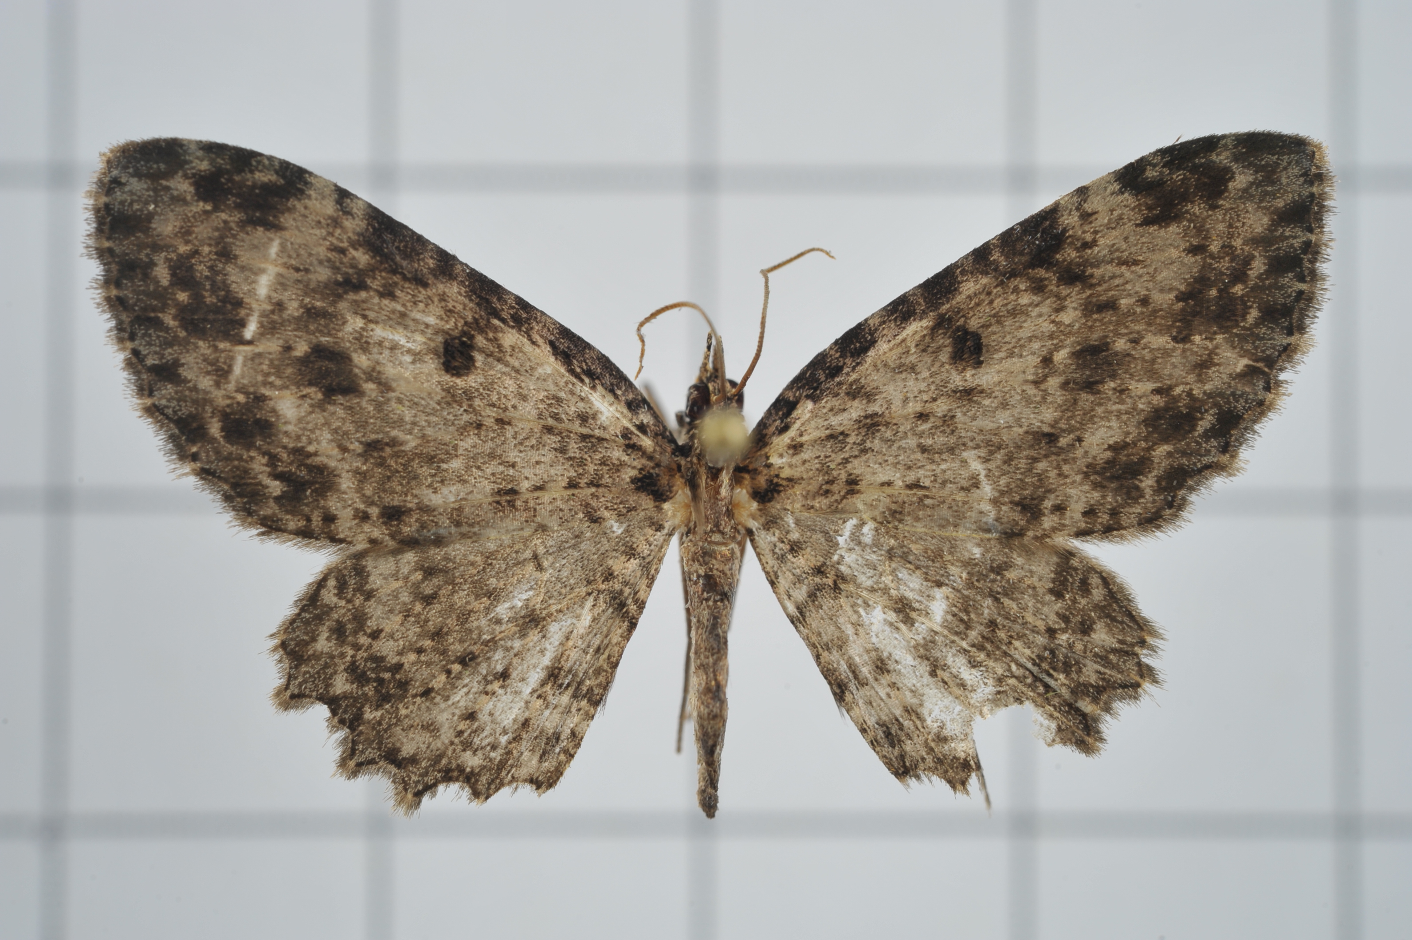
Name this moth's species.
Collix praetenta
